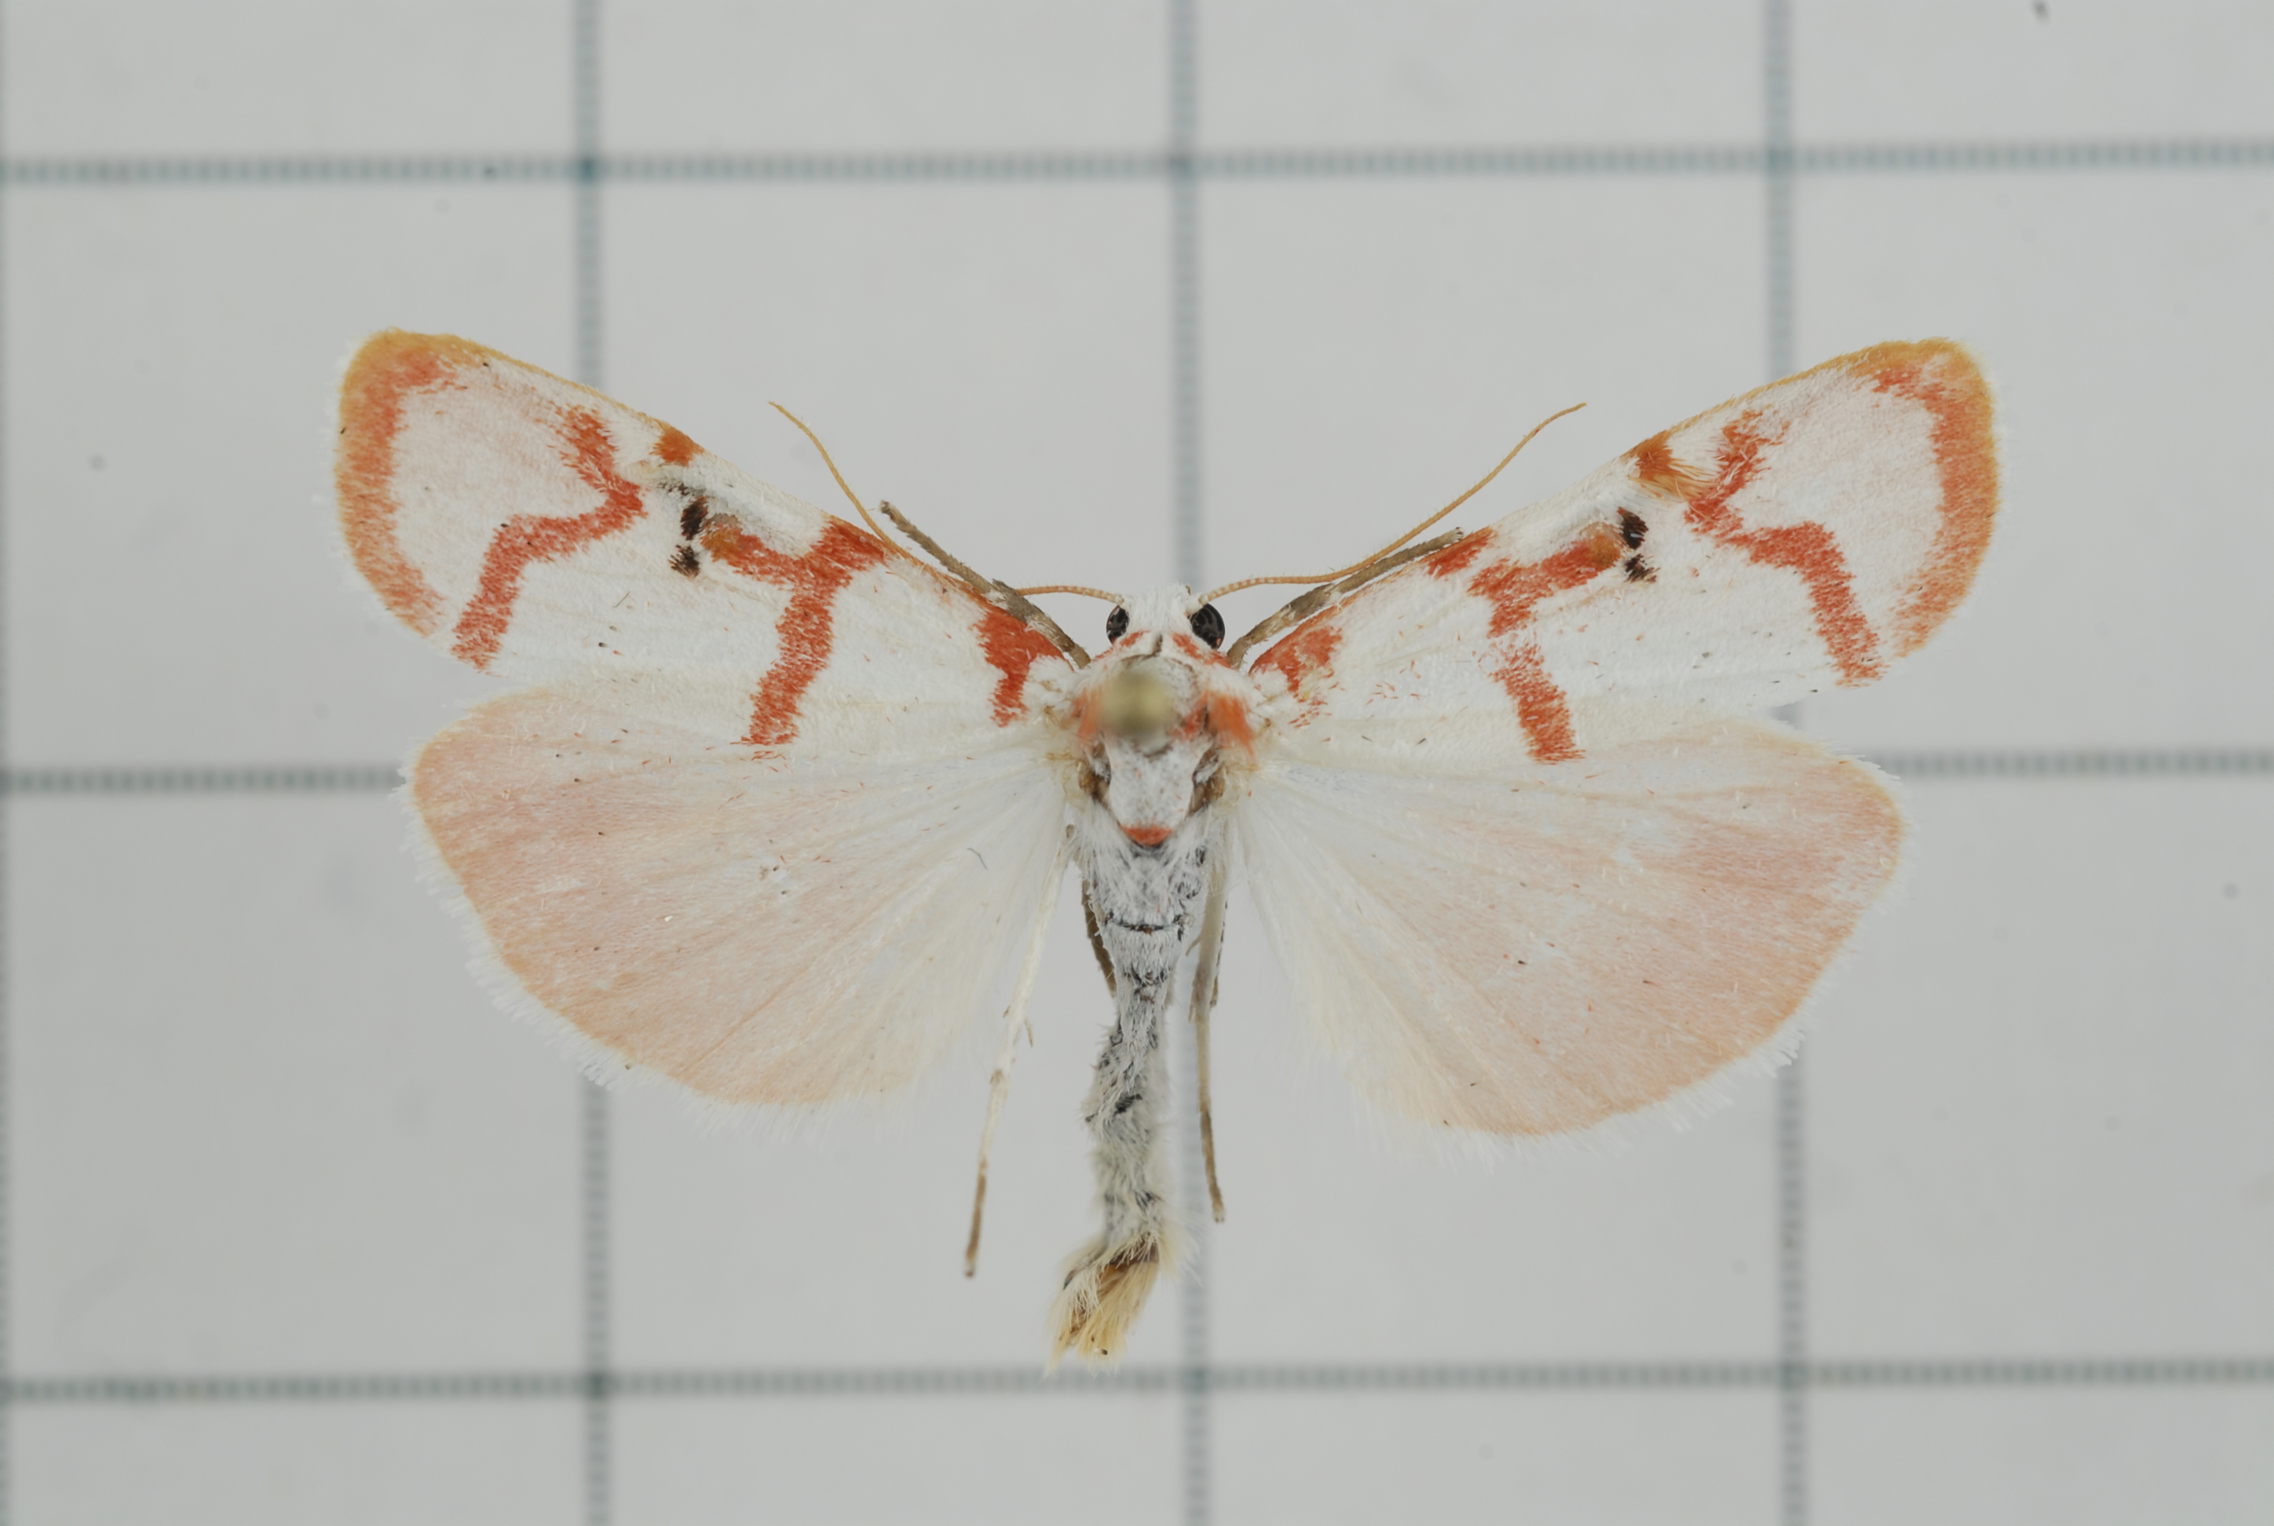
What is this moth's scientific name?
Cyana hamata hamata
